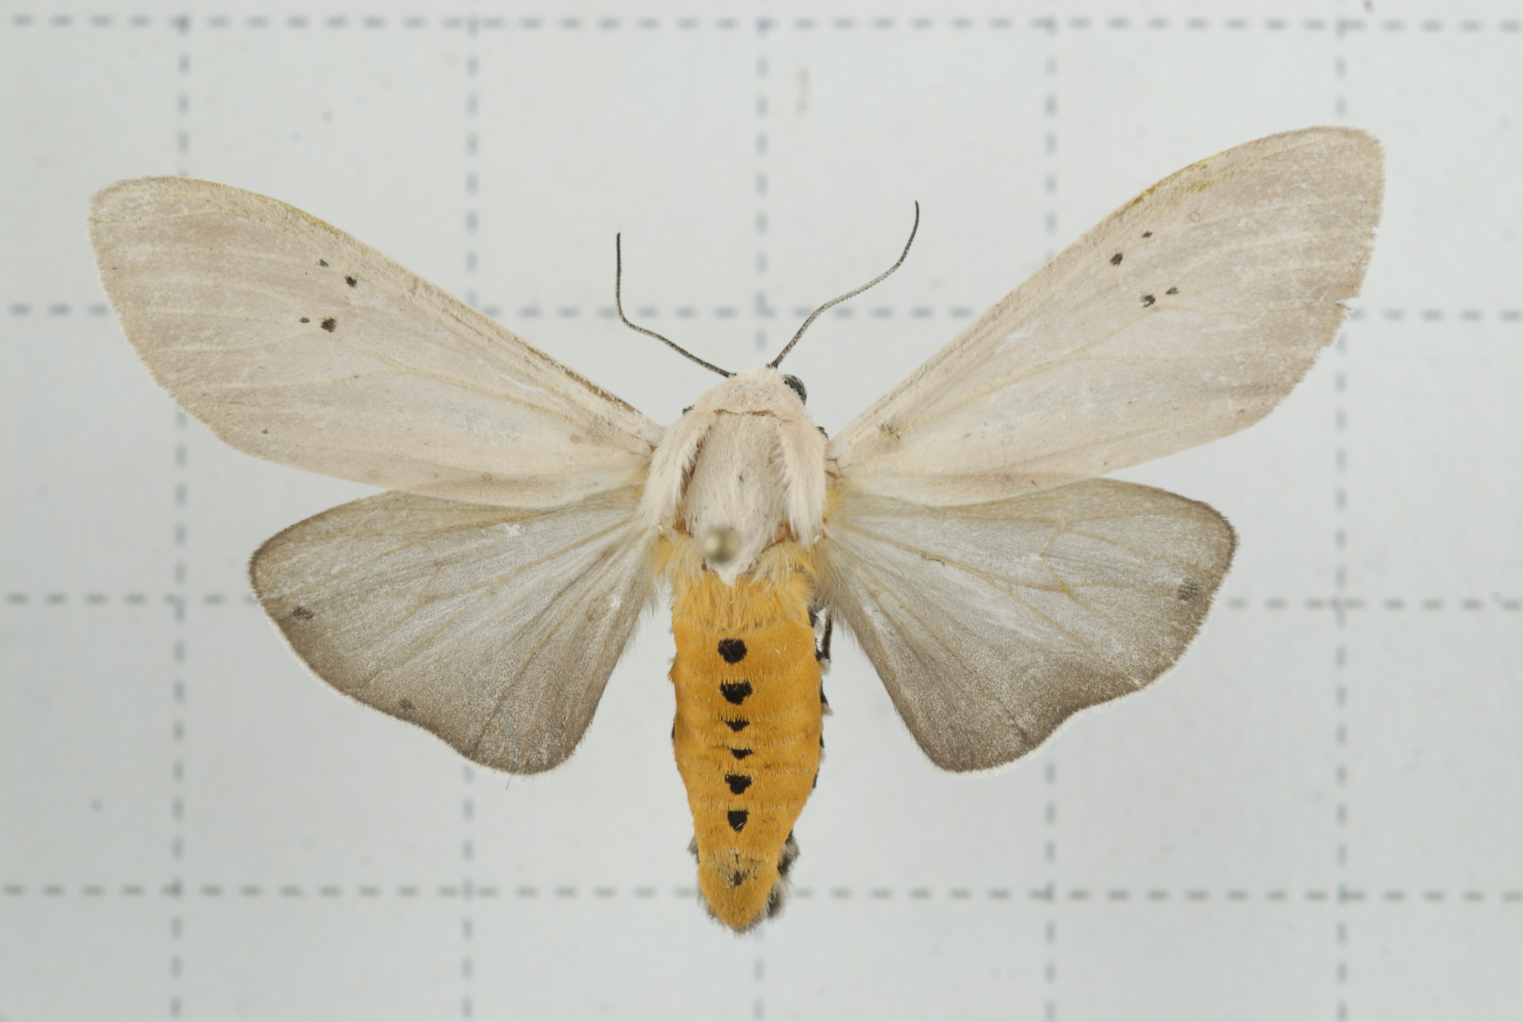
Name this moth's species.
Creatonotos transiens koni
